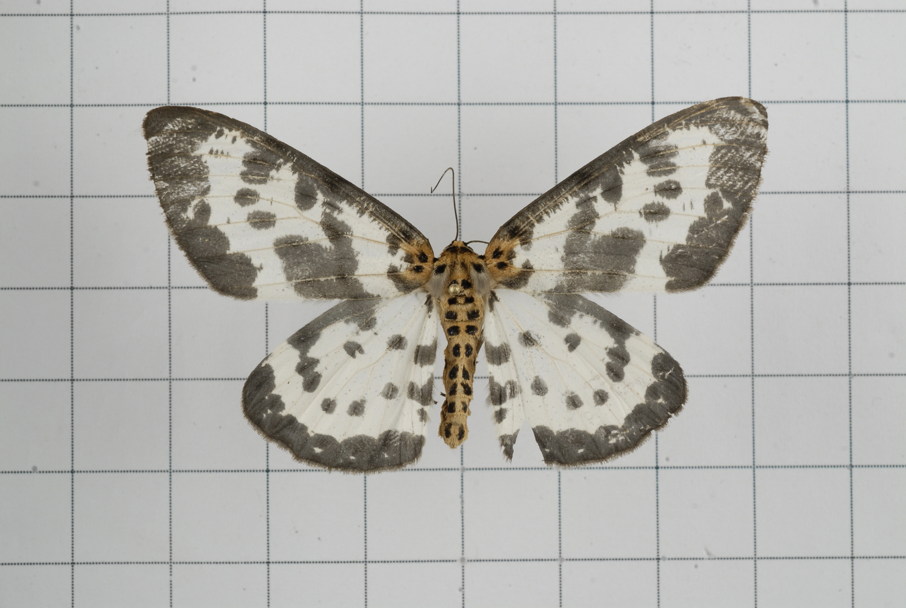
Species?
Percnia longitermen
